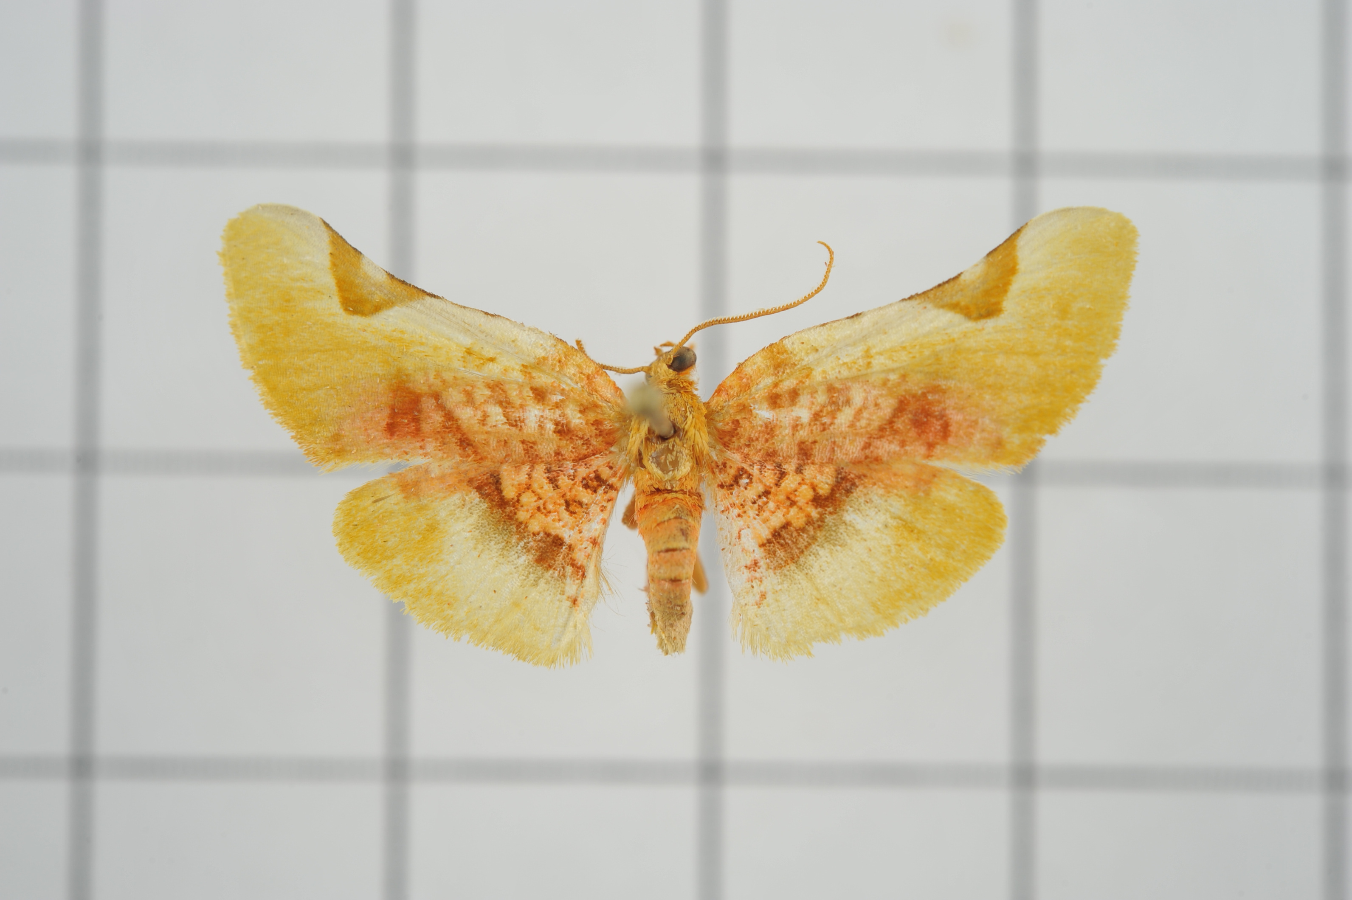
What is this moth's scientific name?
Pyrinioides sinuosus
